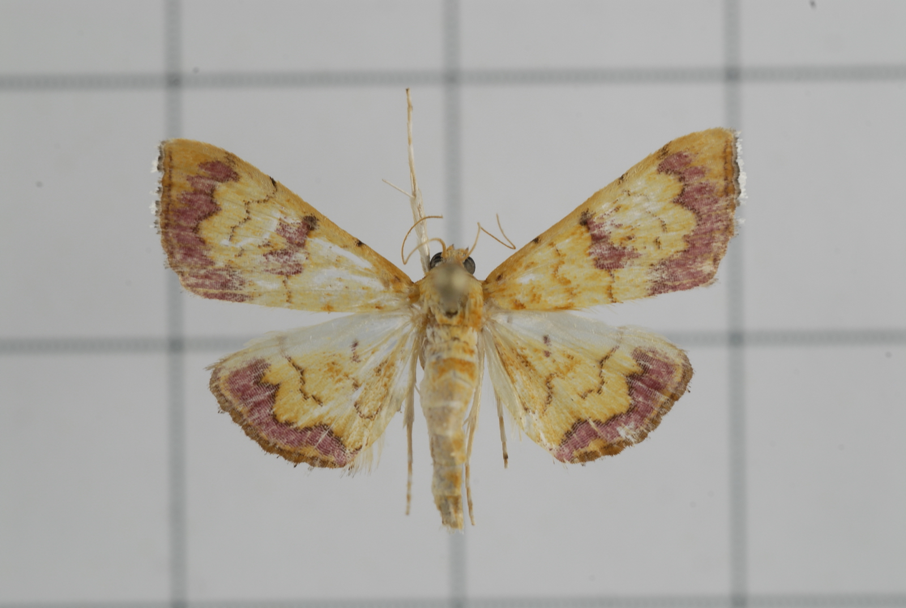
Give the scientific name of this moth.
Isocentris filalis
